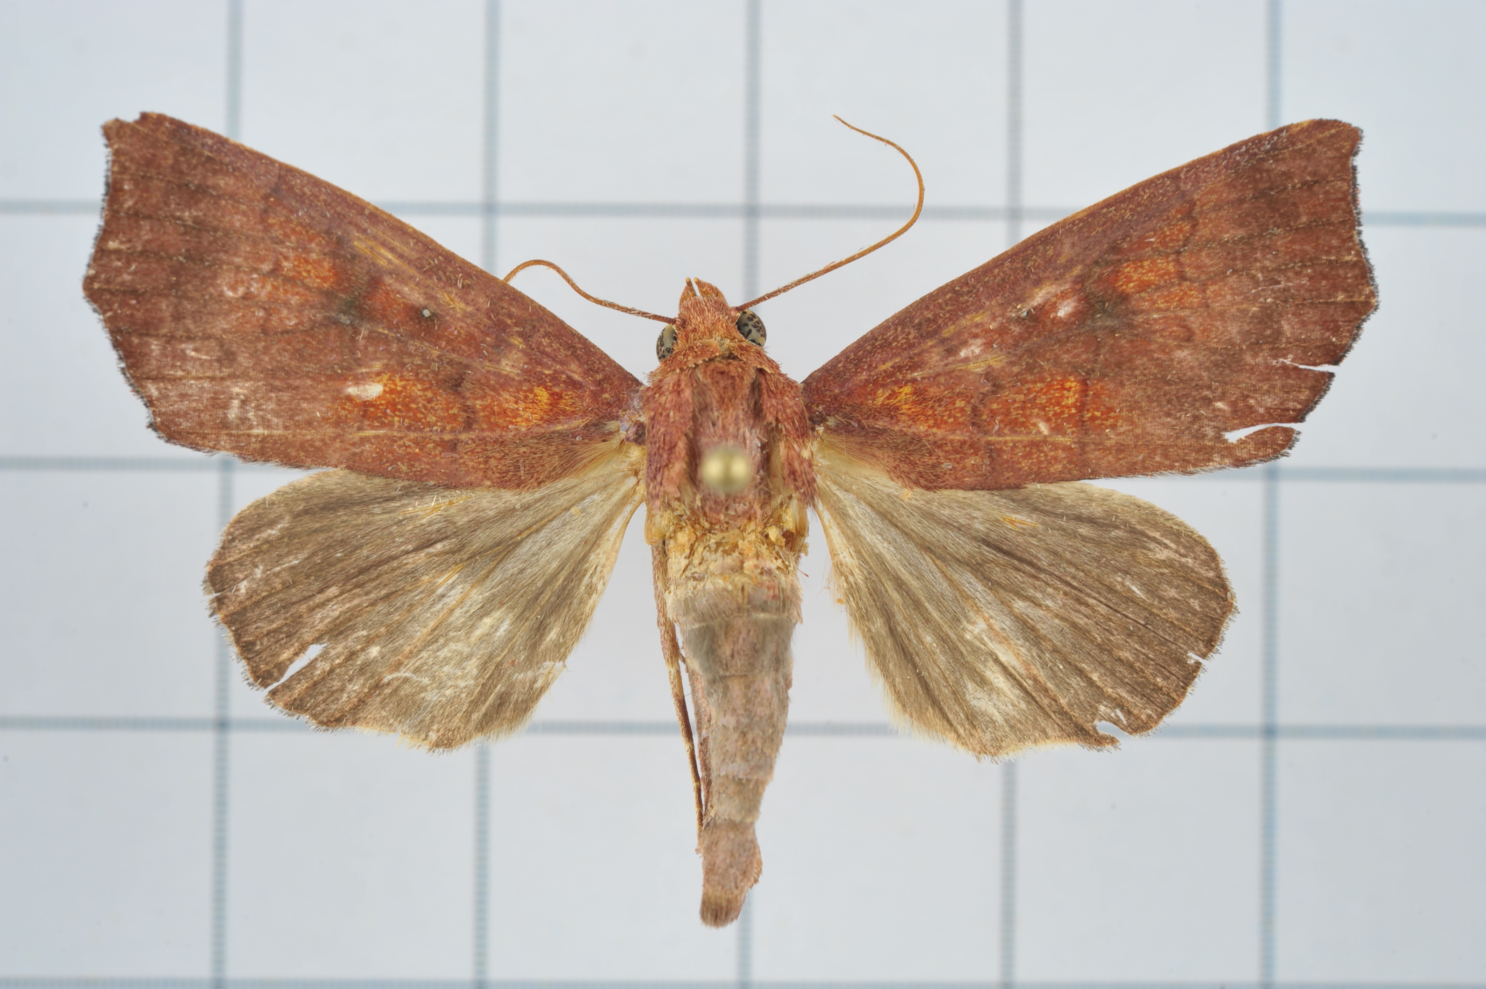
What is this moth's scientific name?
Rusicada privata
